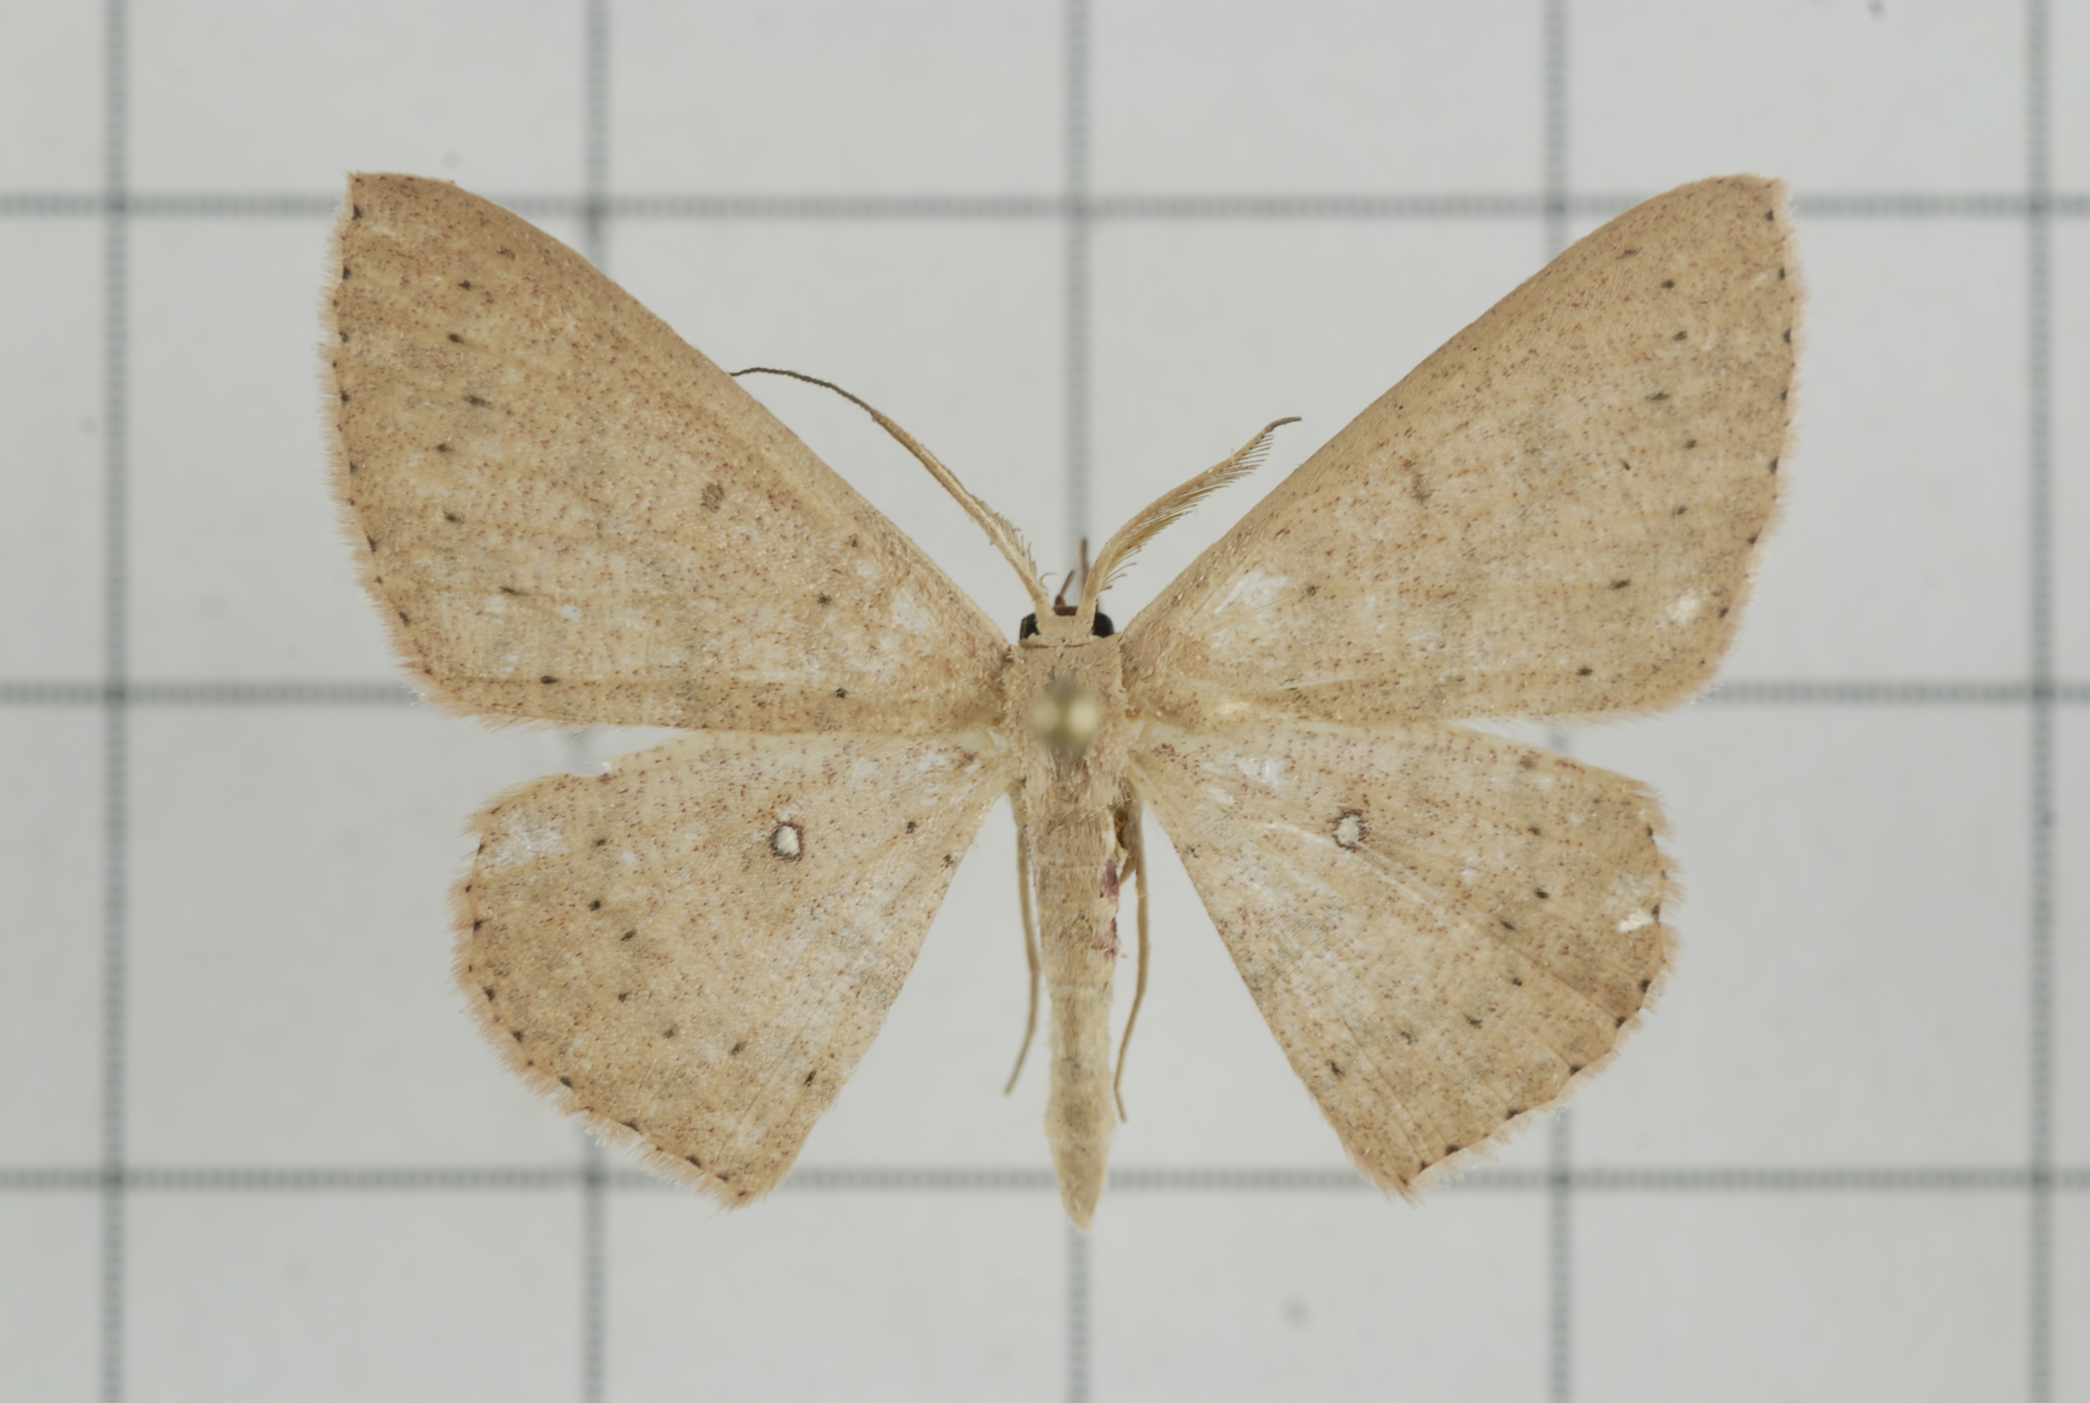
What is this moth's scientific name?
Perixera absconditaria
